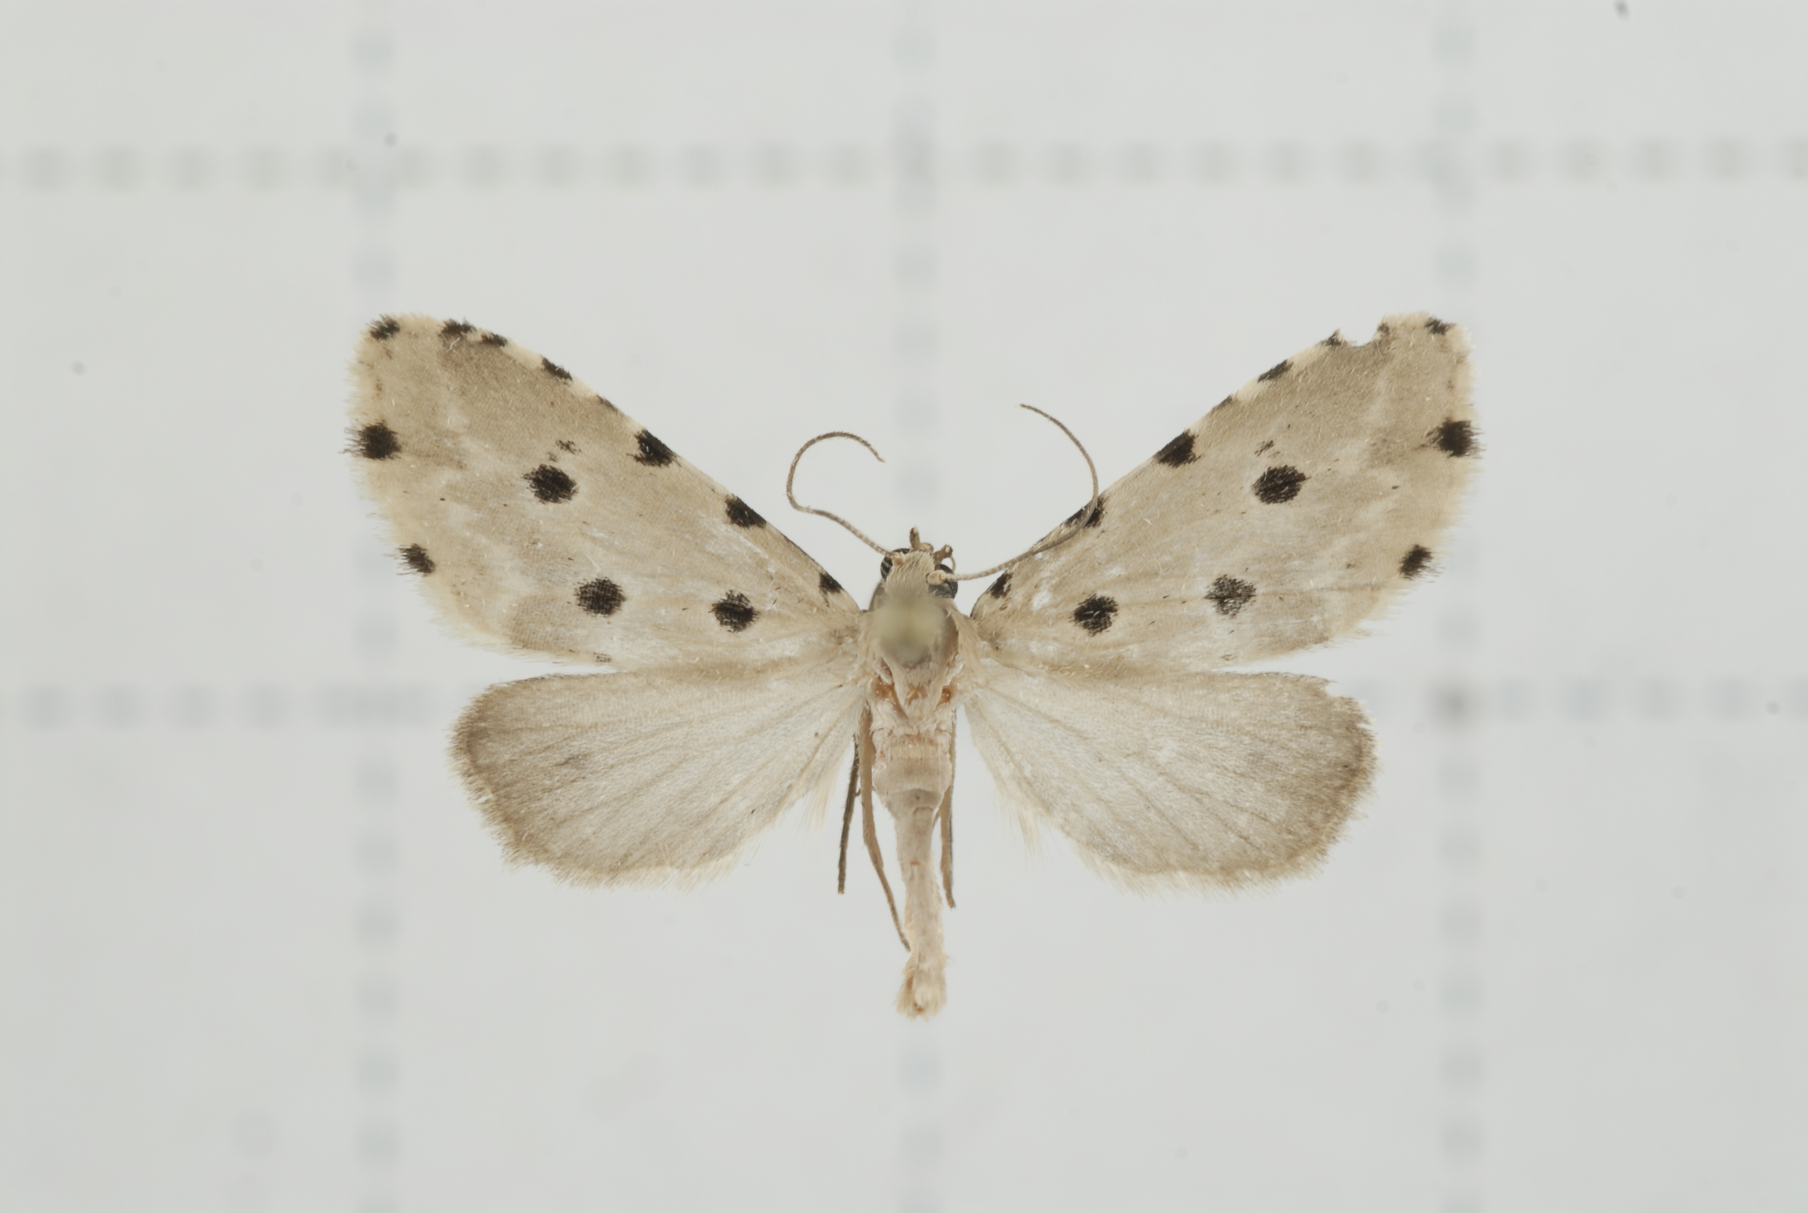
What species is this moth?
Metaemene atrigutta
